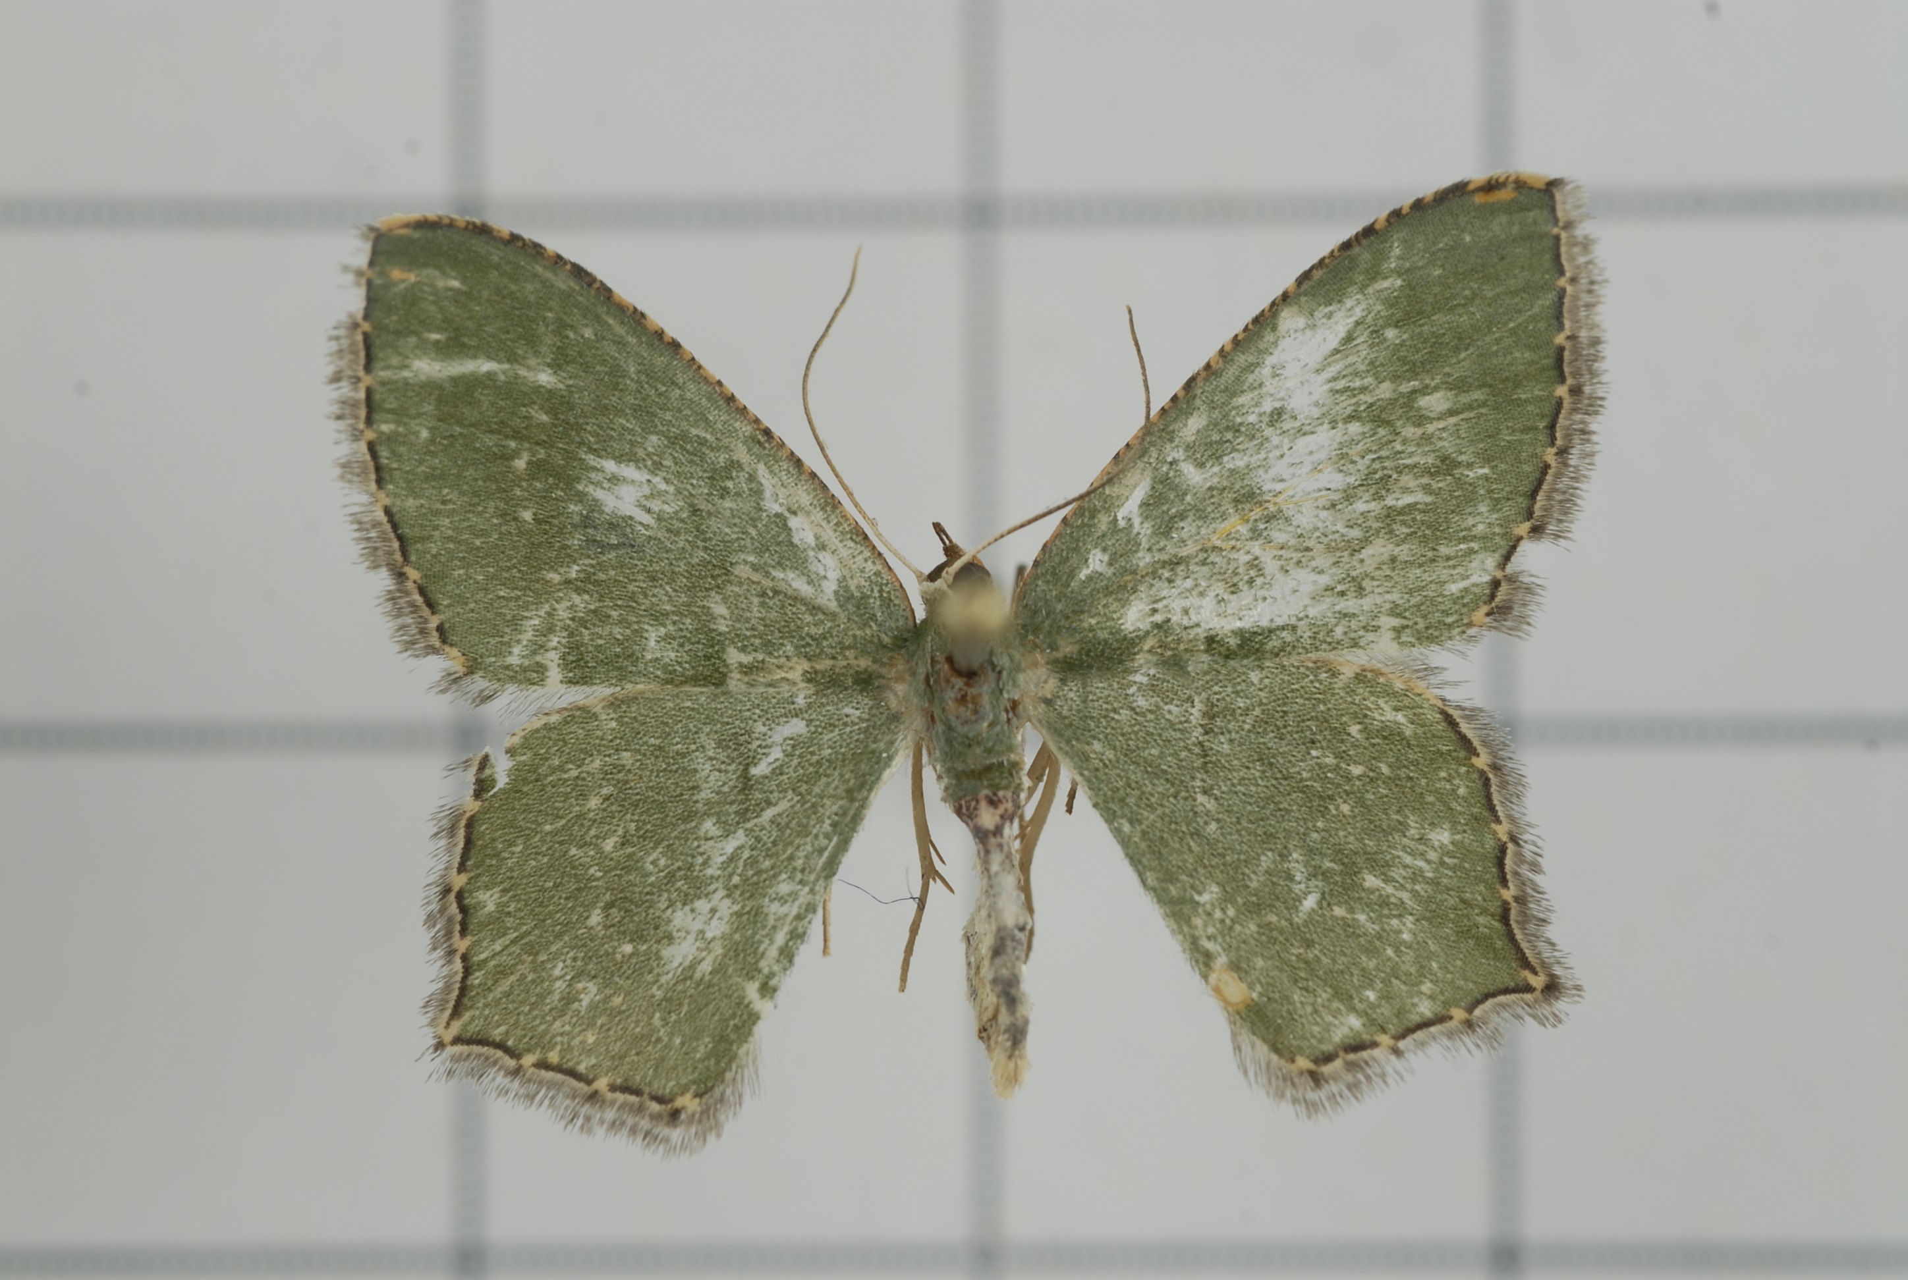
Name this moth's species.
Hemithea pallidimunda
